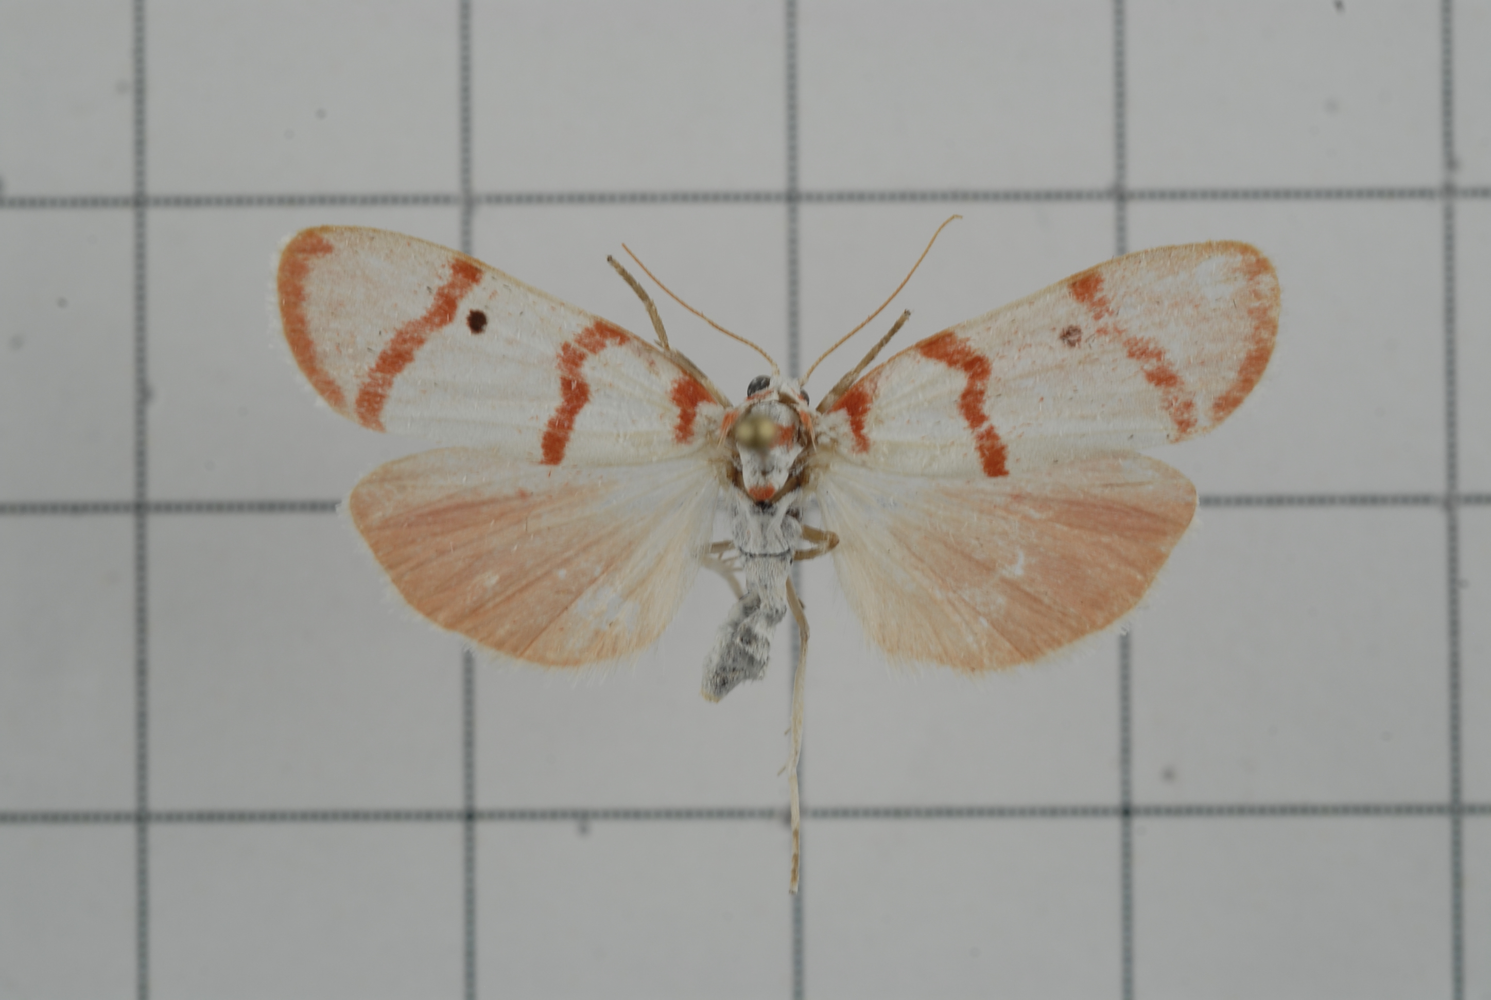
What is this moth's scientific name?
Cyana hamata hamata
